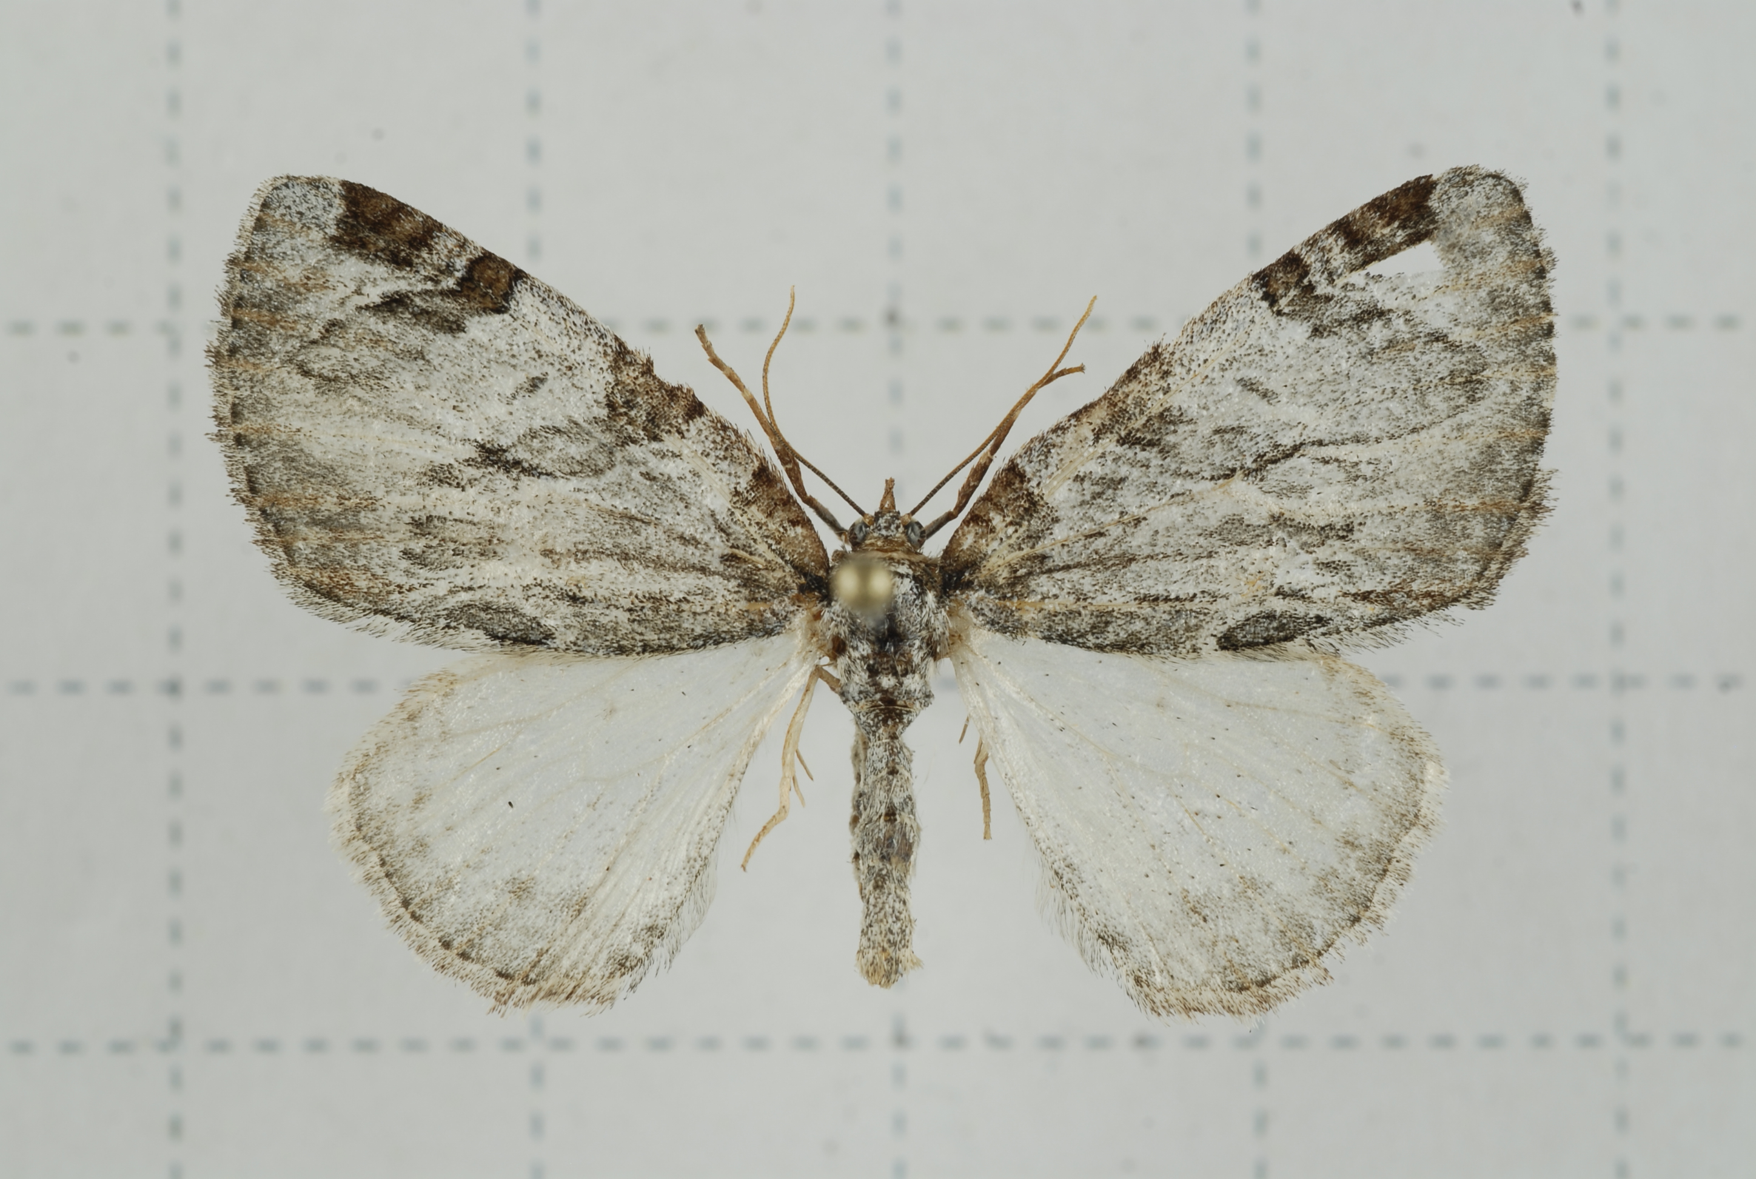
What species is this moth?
Anticlea canaliculata
